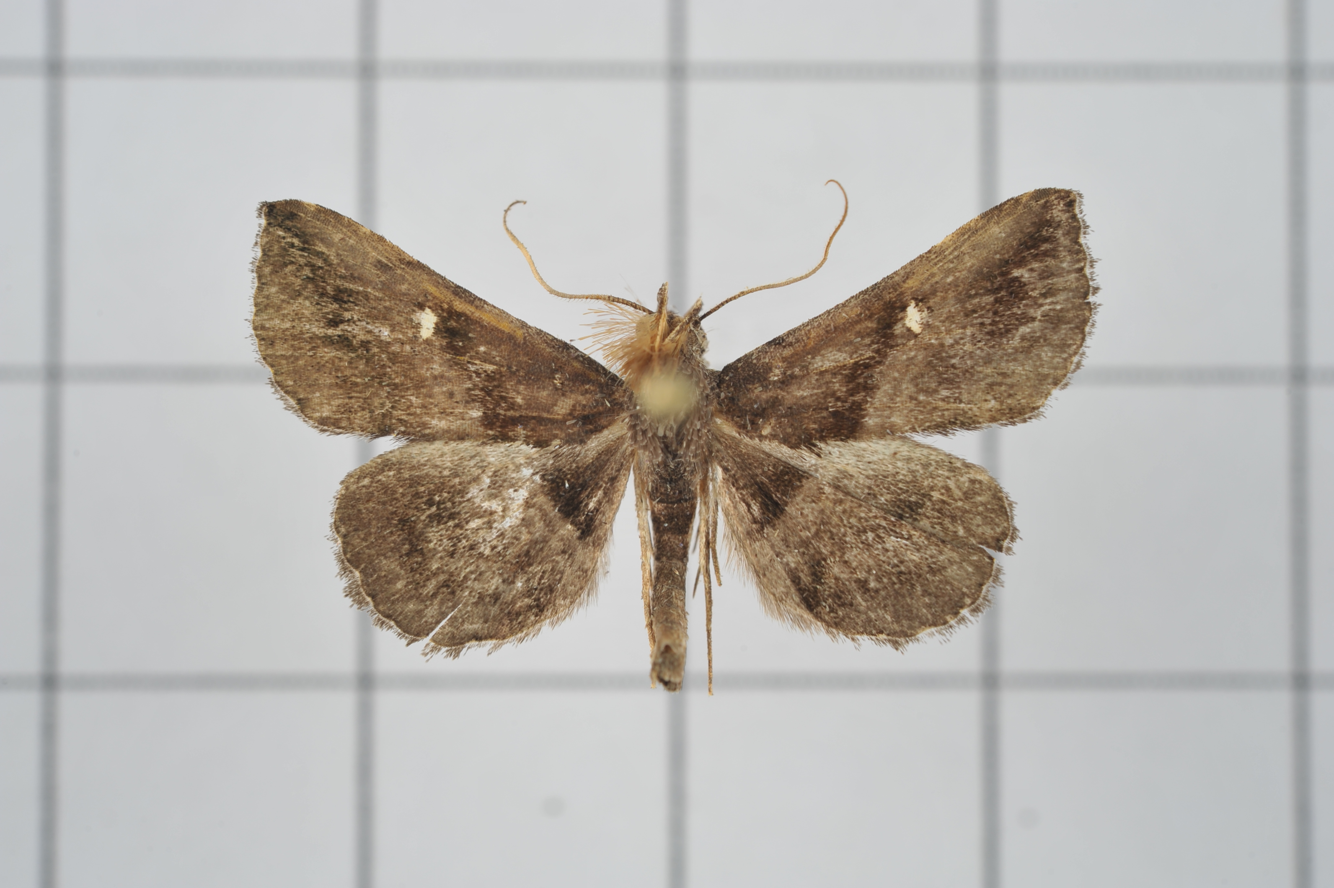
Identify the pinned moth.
Hadennia mysalis
